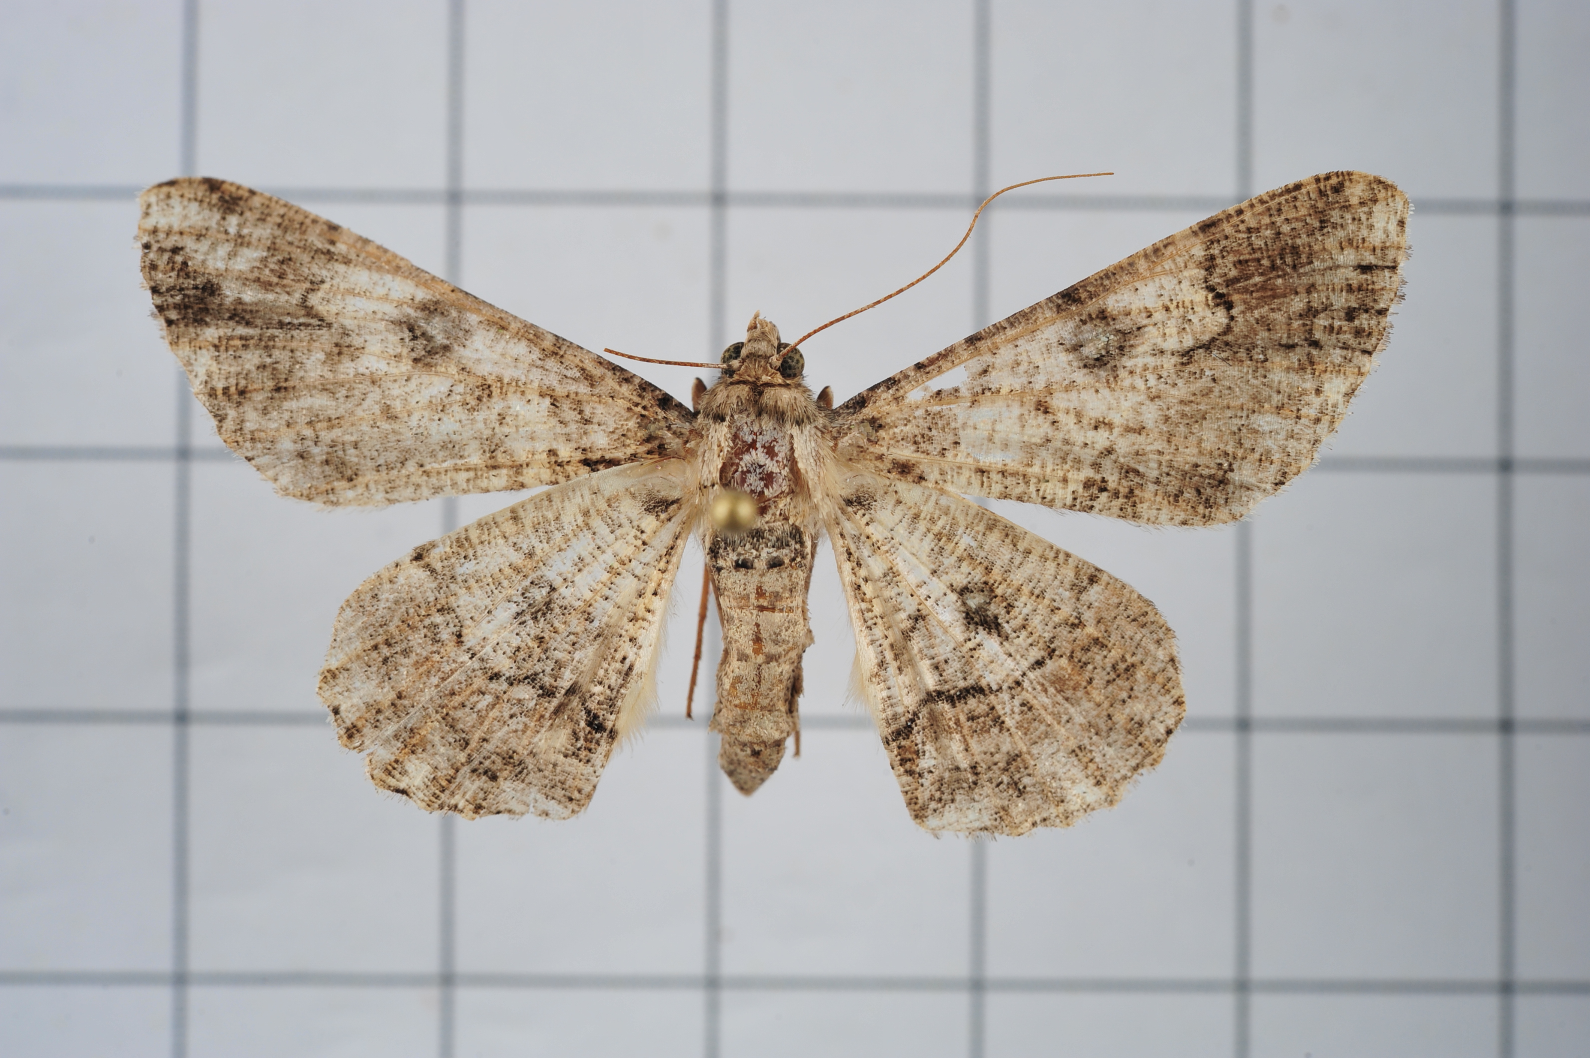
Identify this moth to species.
Cleora alienaria
